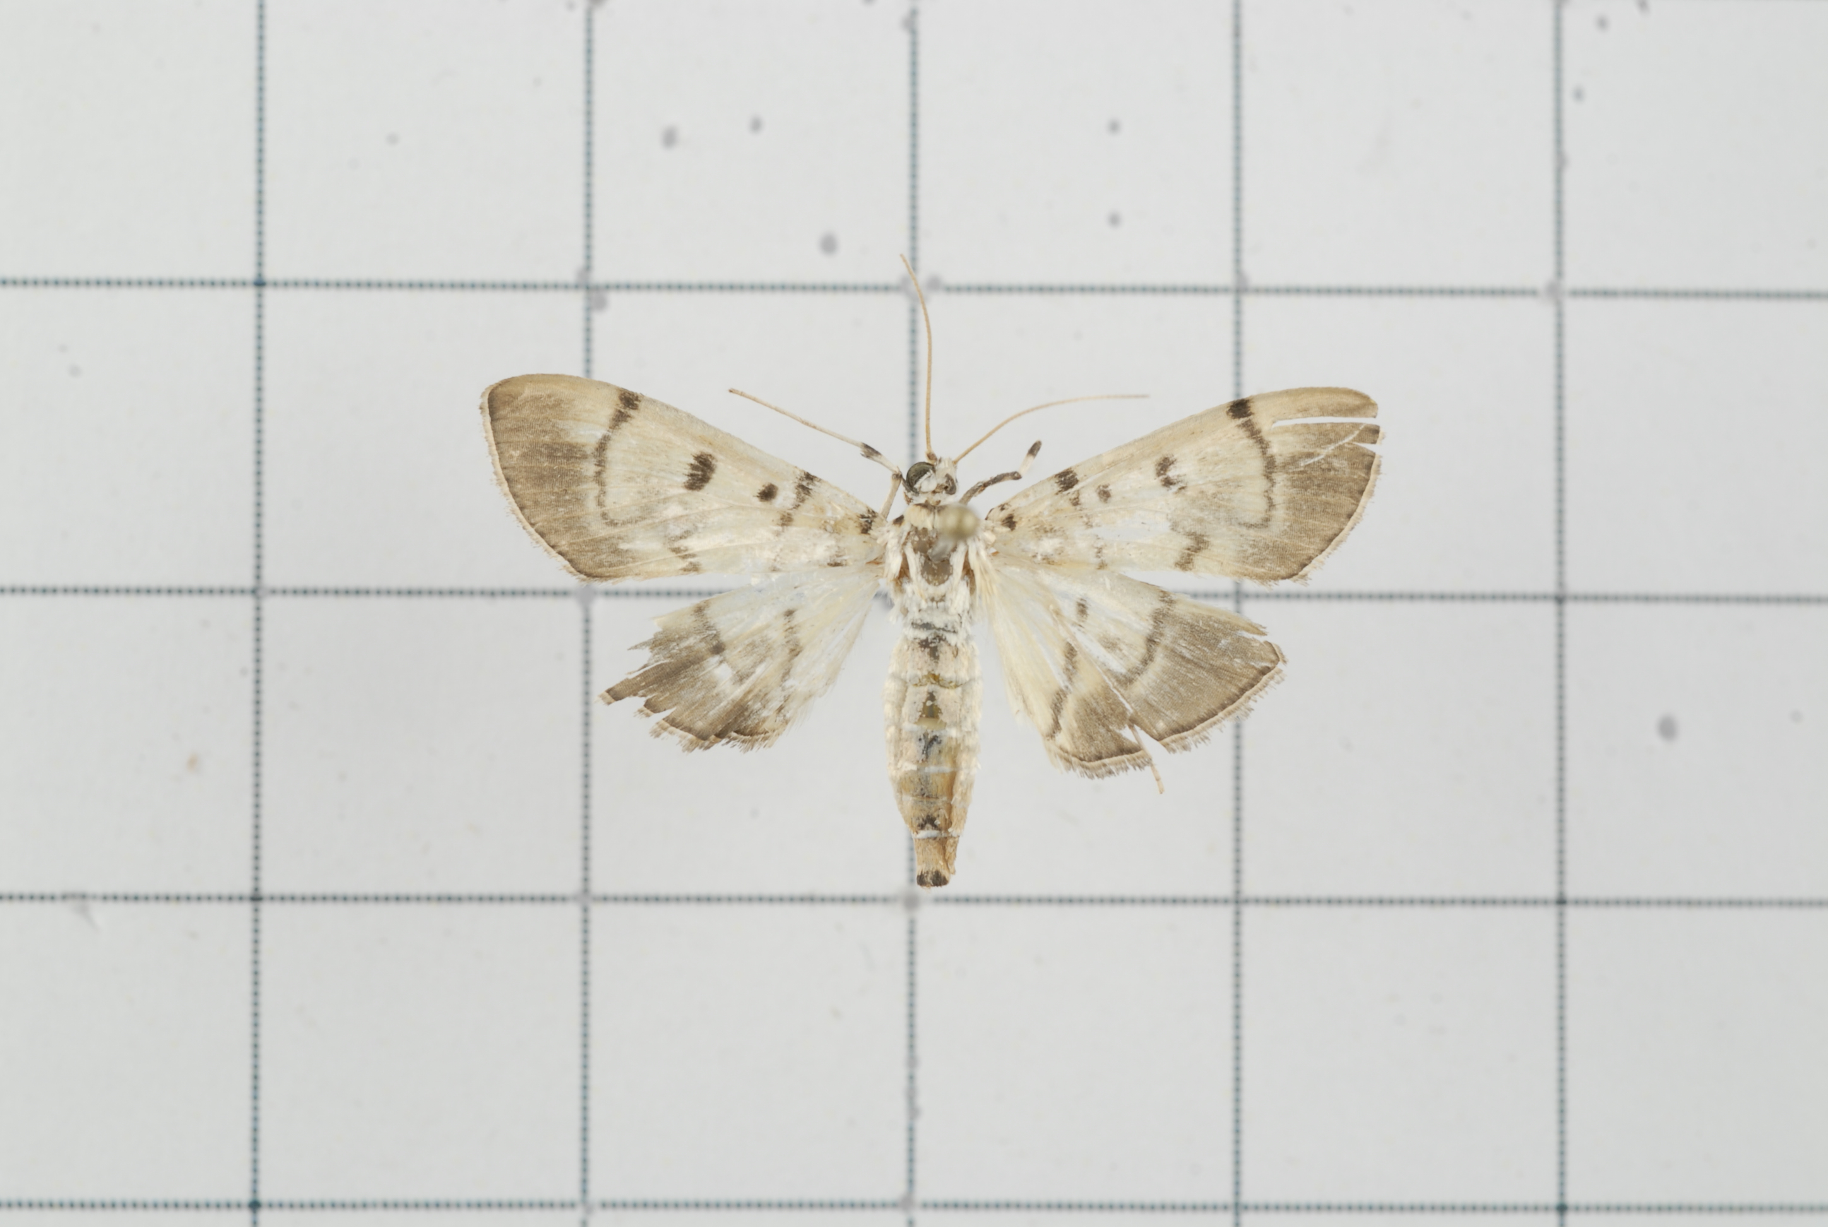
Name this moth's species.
Dichocrocis definita
